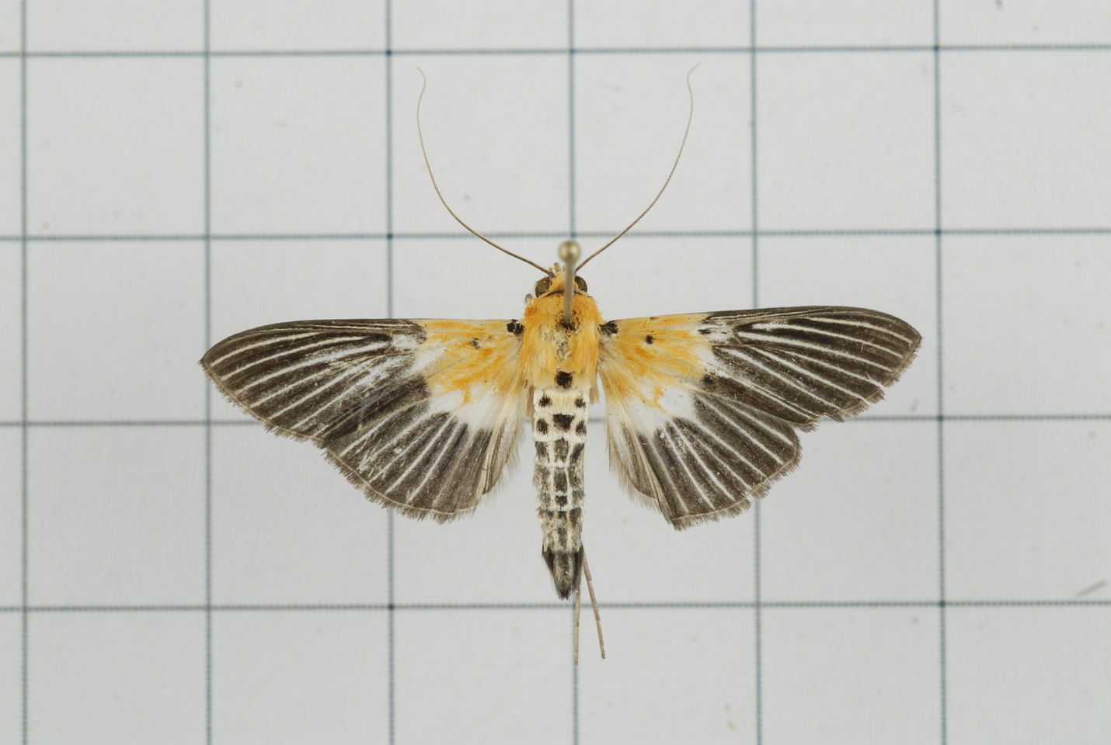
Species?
Nevrina procopia
